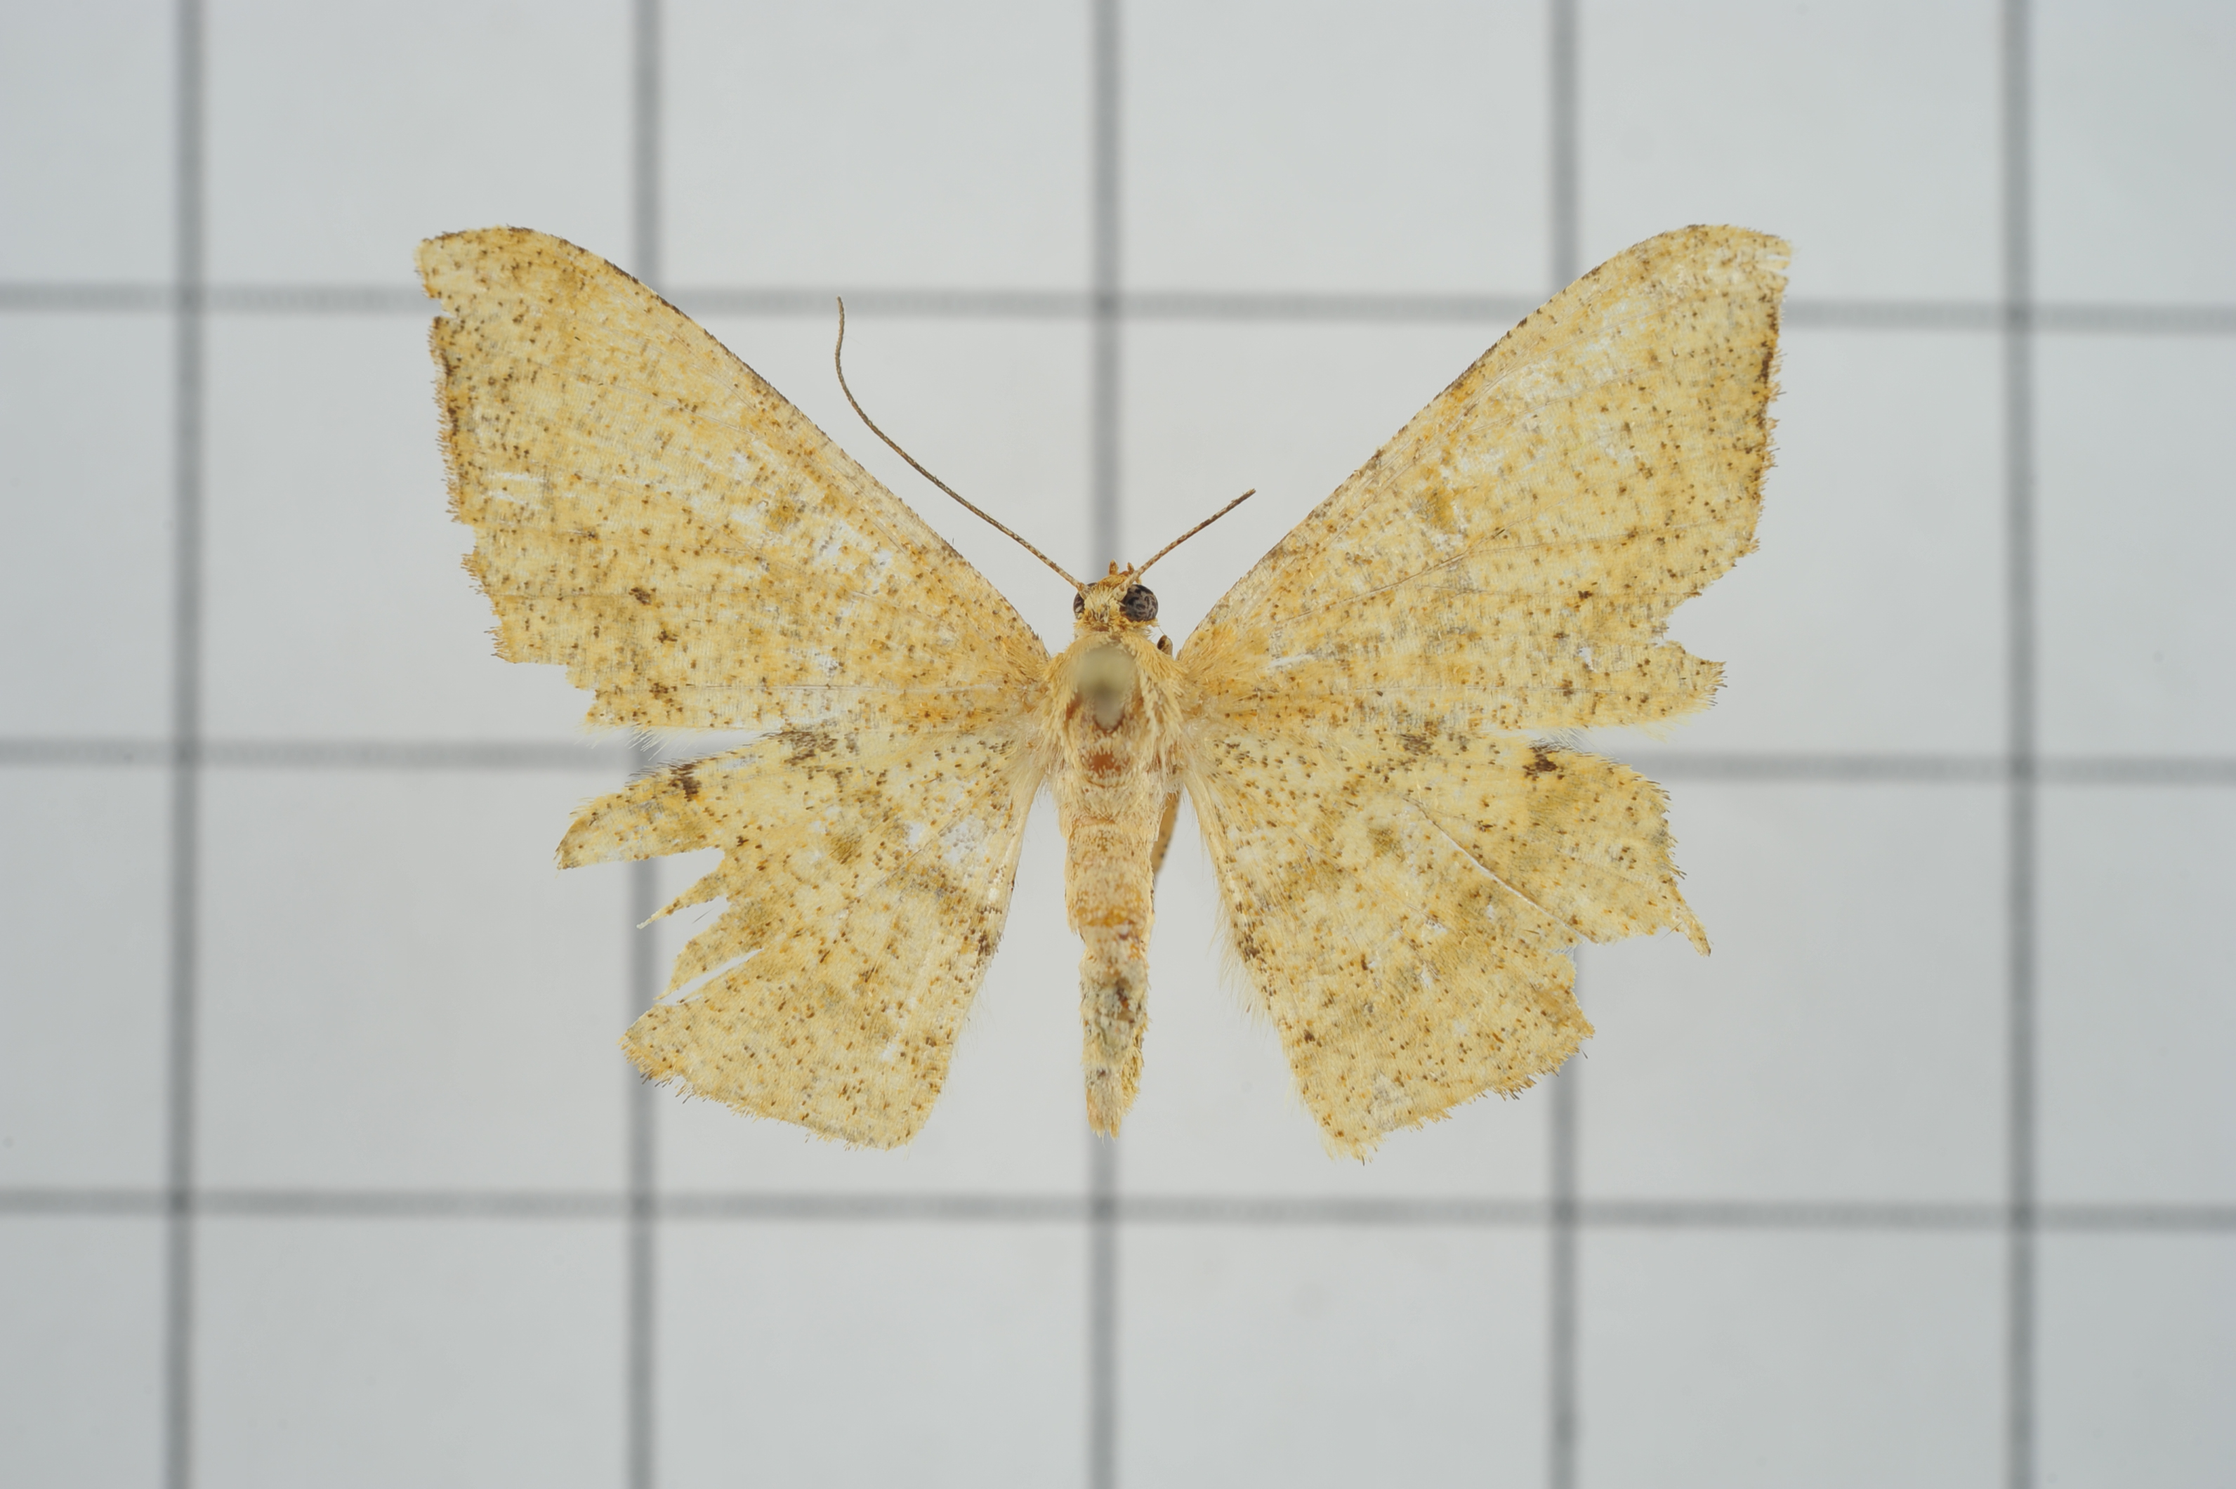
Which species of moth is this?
Krananda falcata
